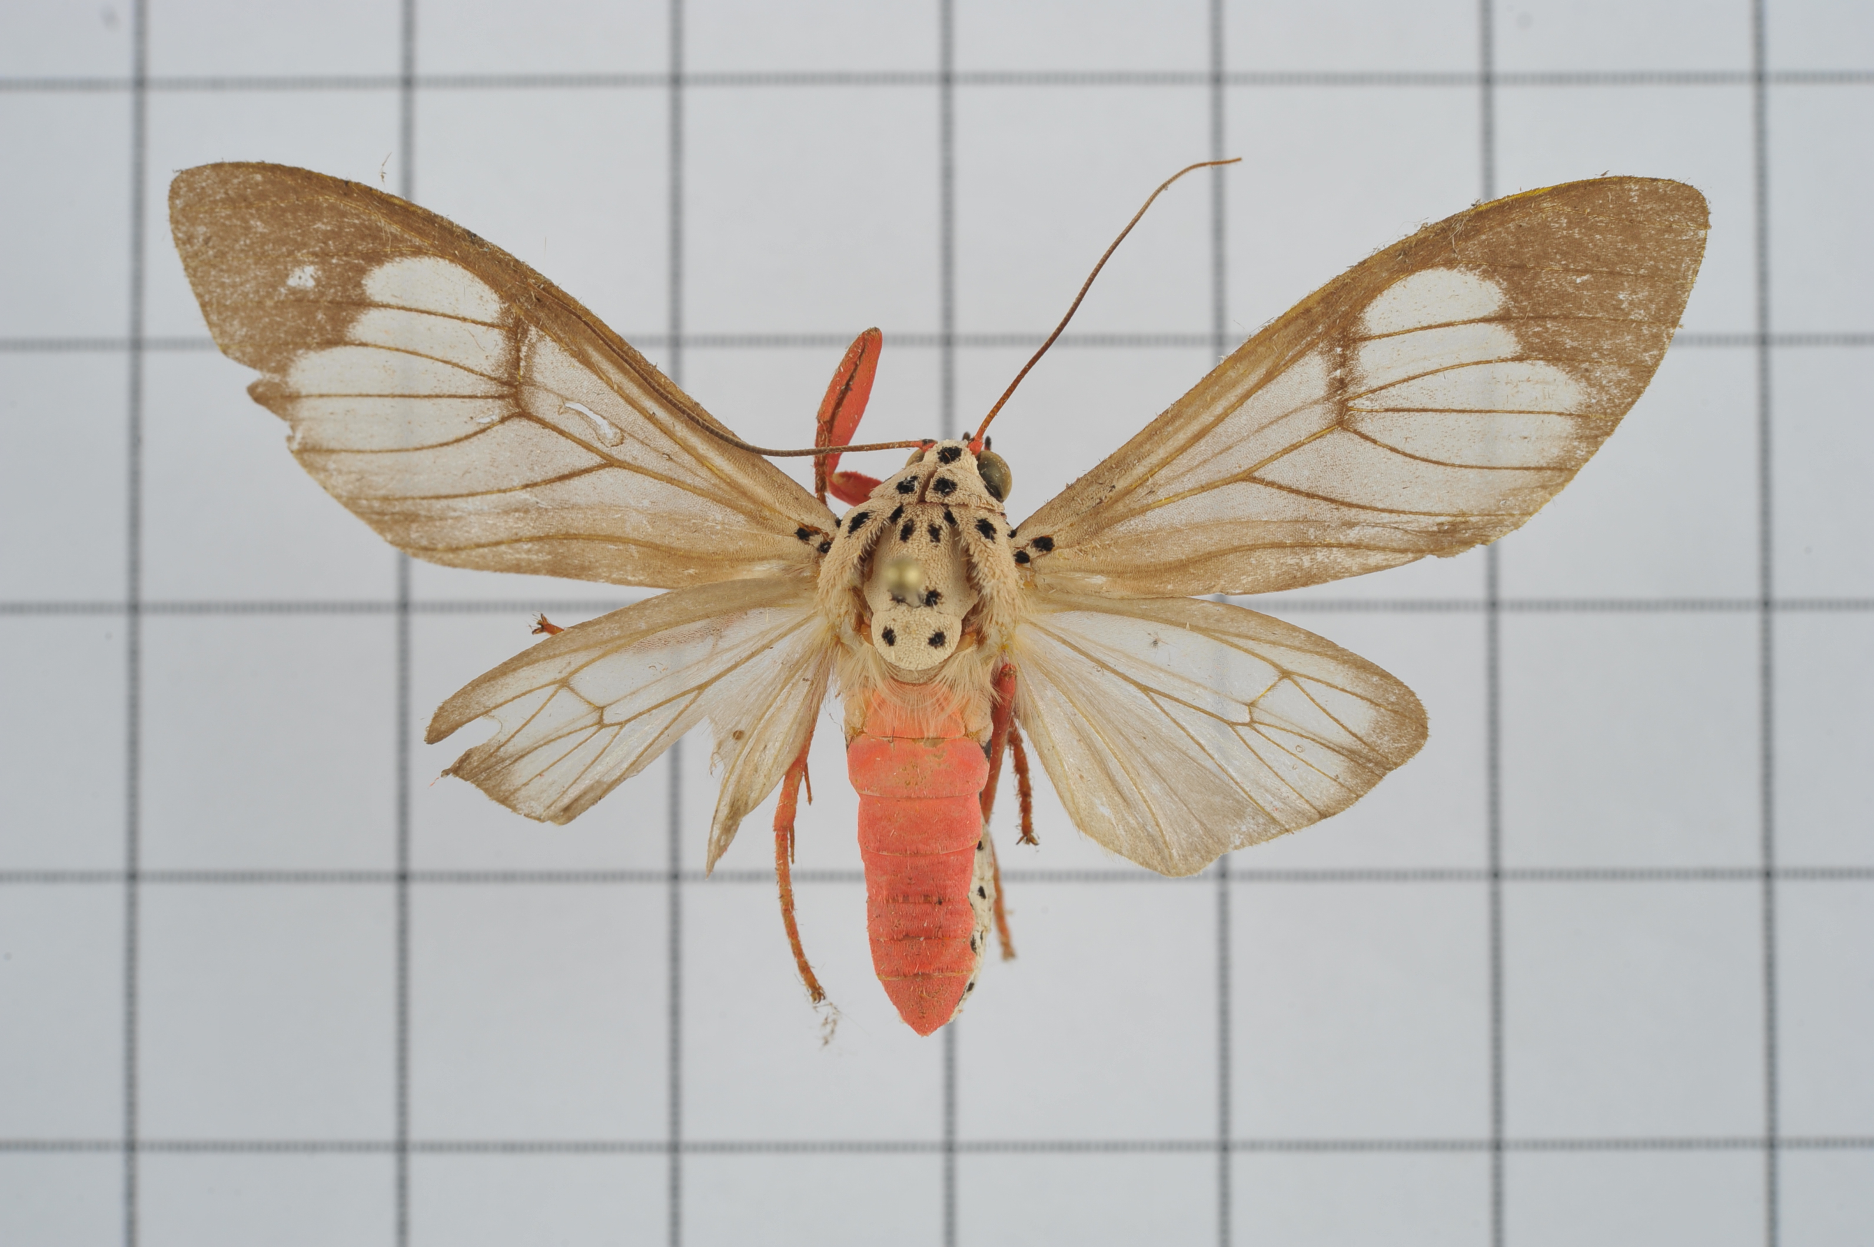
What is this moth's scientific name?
Amerila astreus
